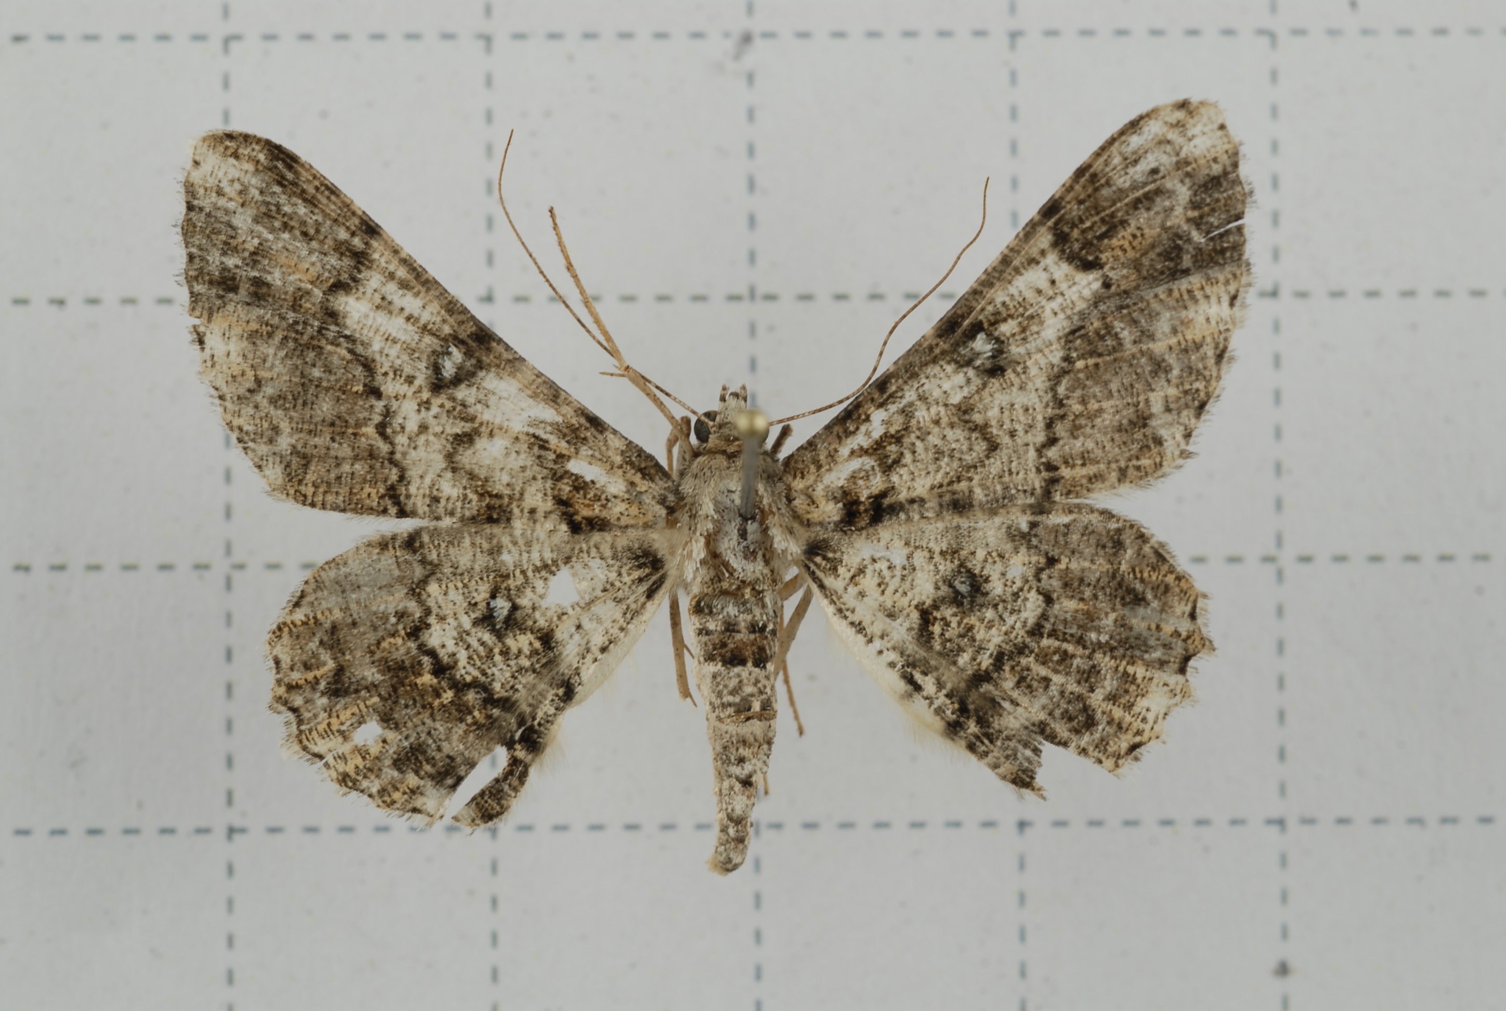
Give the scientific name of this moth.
Cleora alienaria
